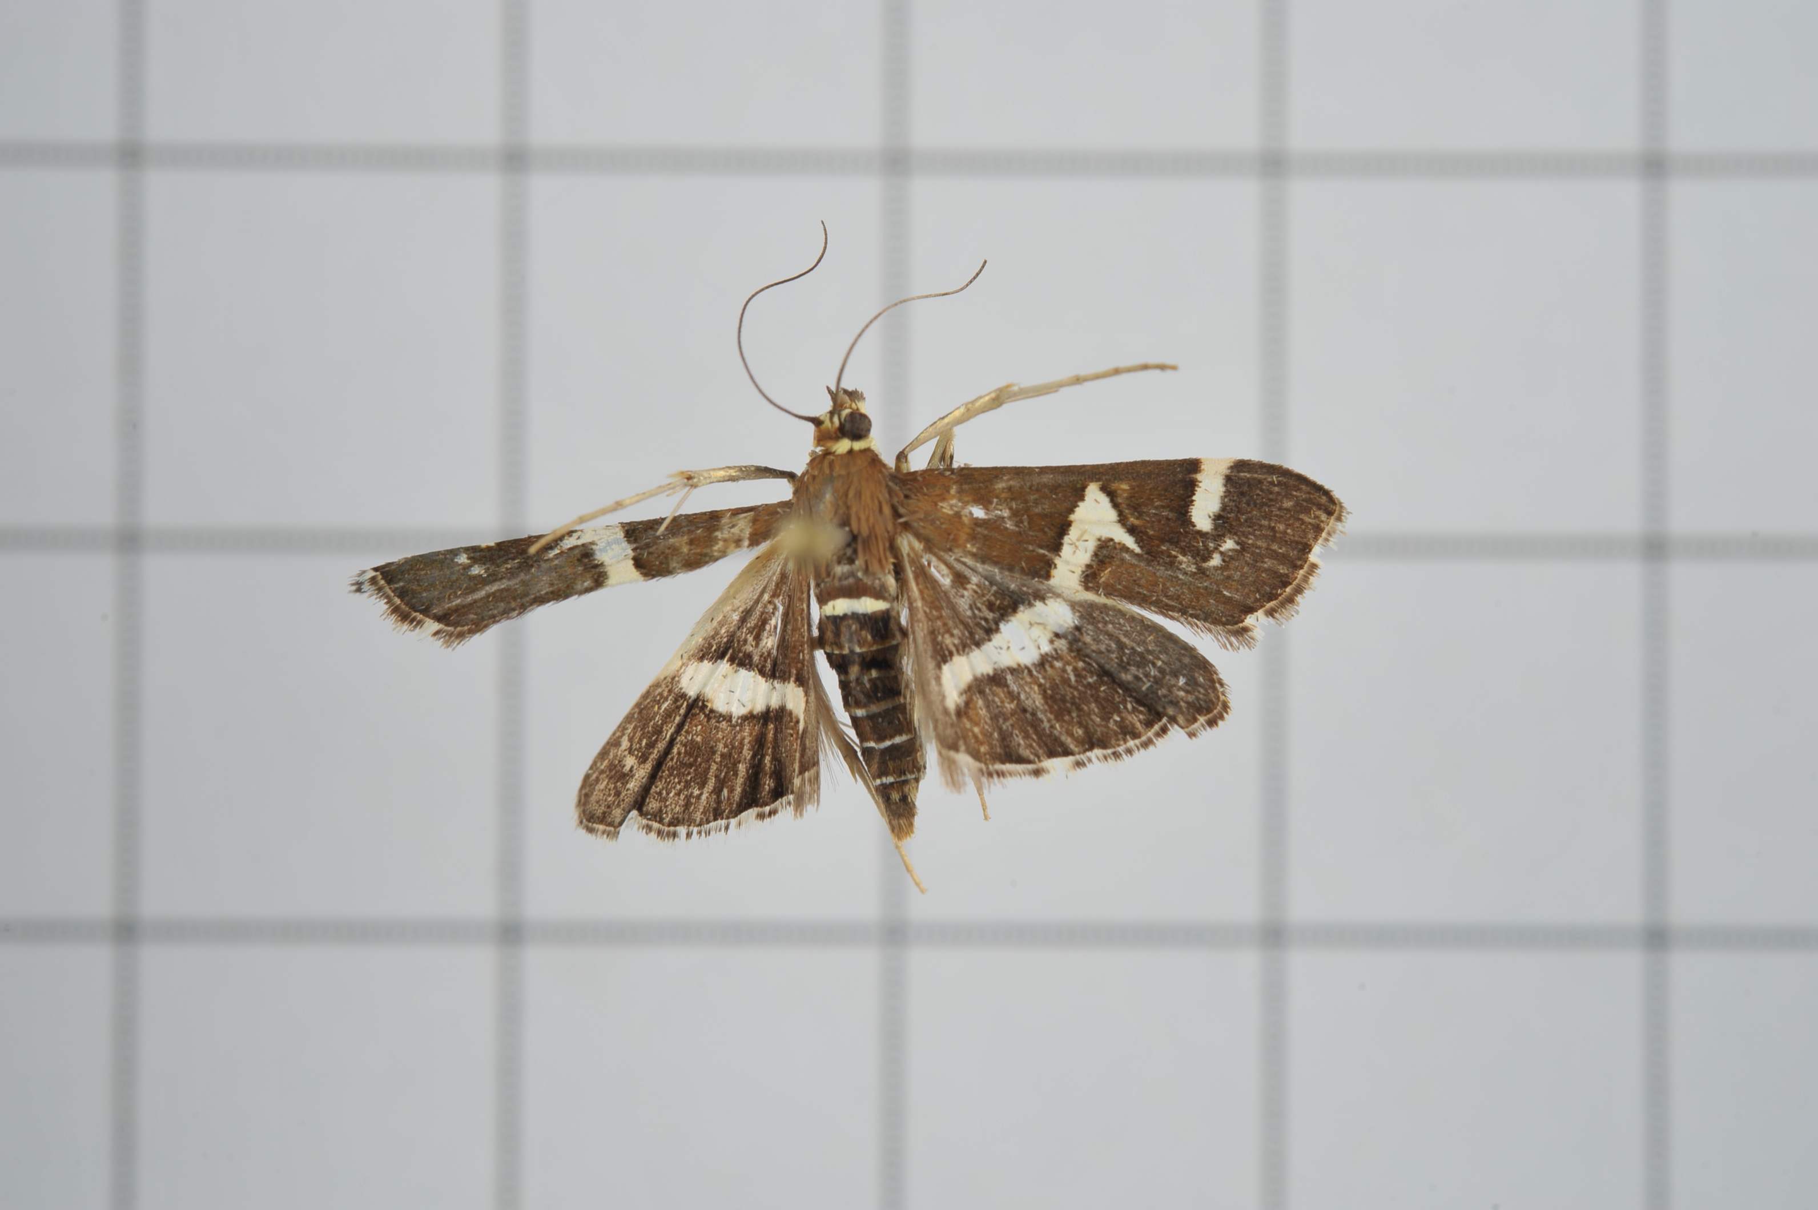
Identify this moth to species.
Spoladea recurvalis
